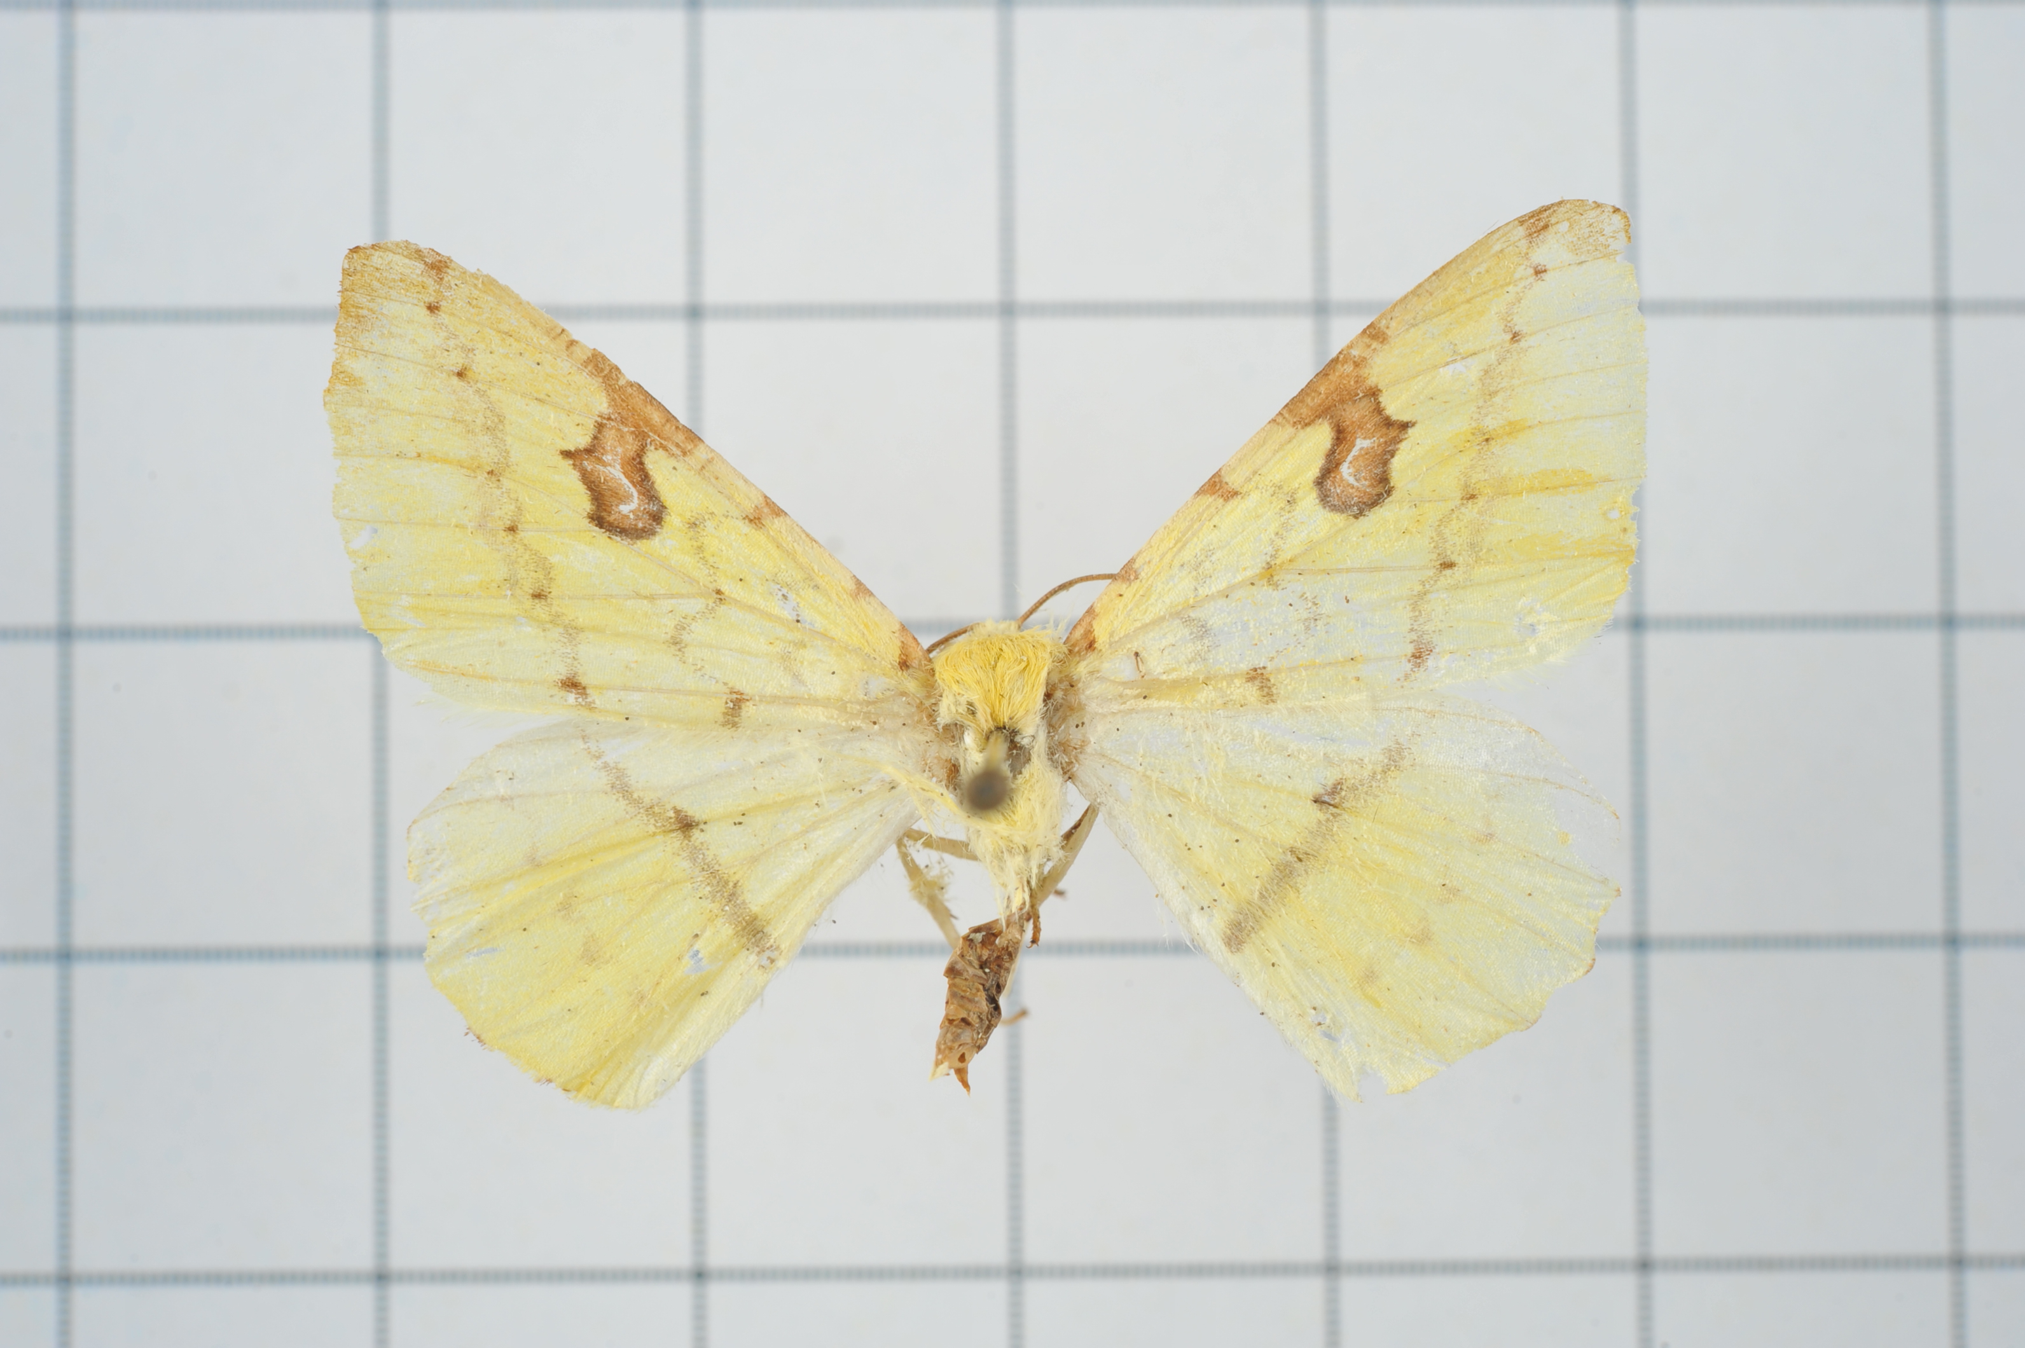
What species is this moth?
Opisthograptis punctilineata
